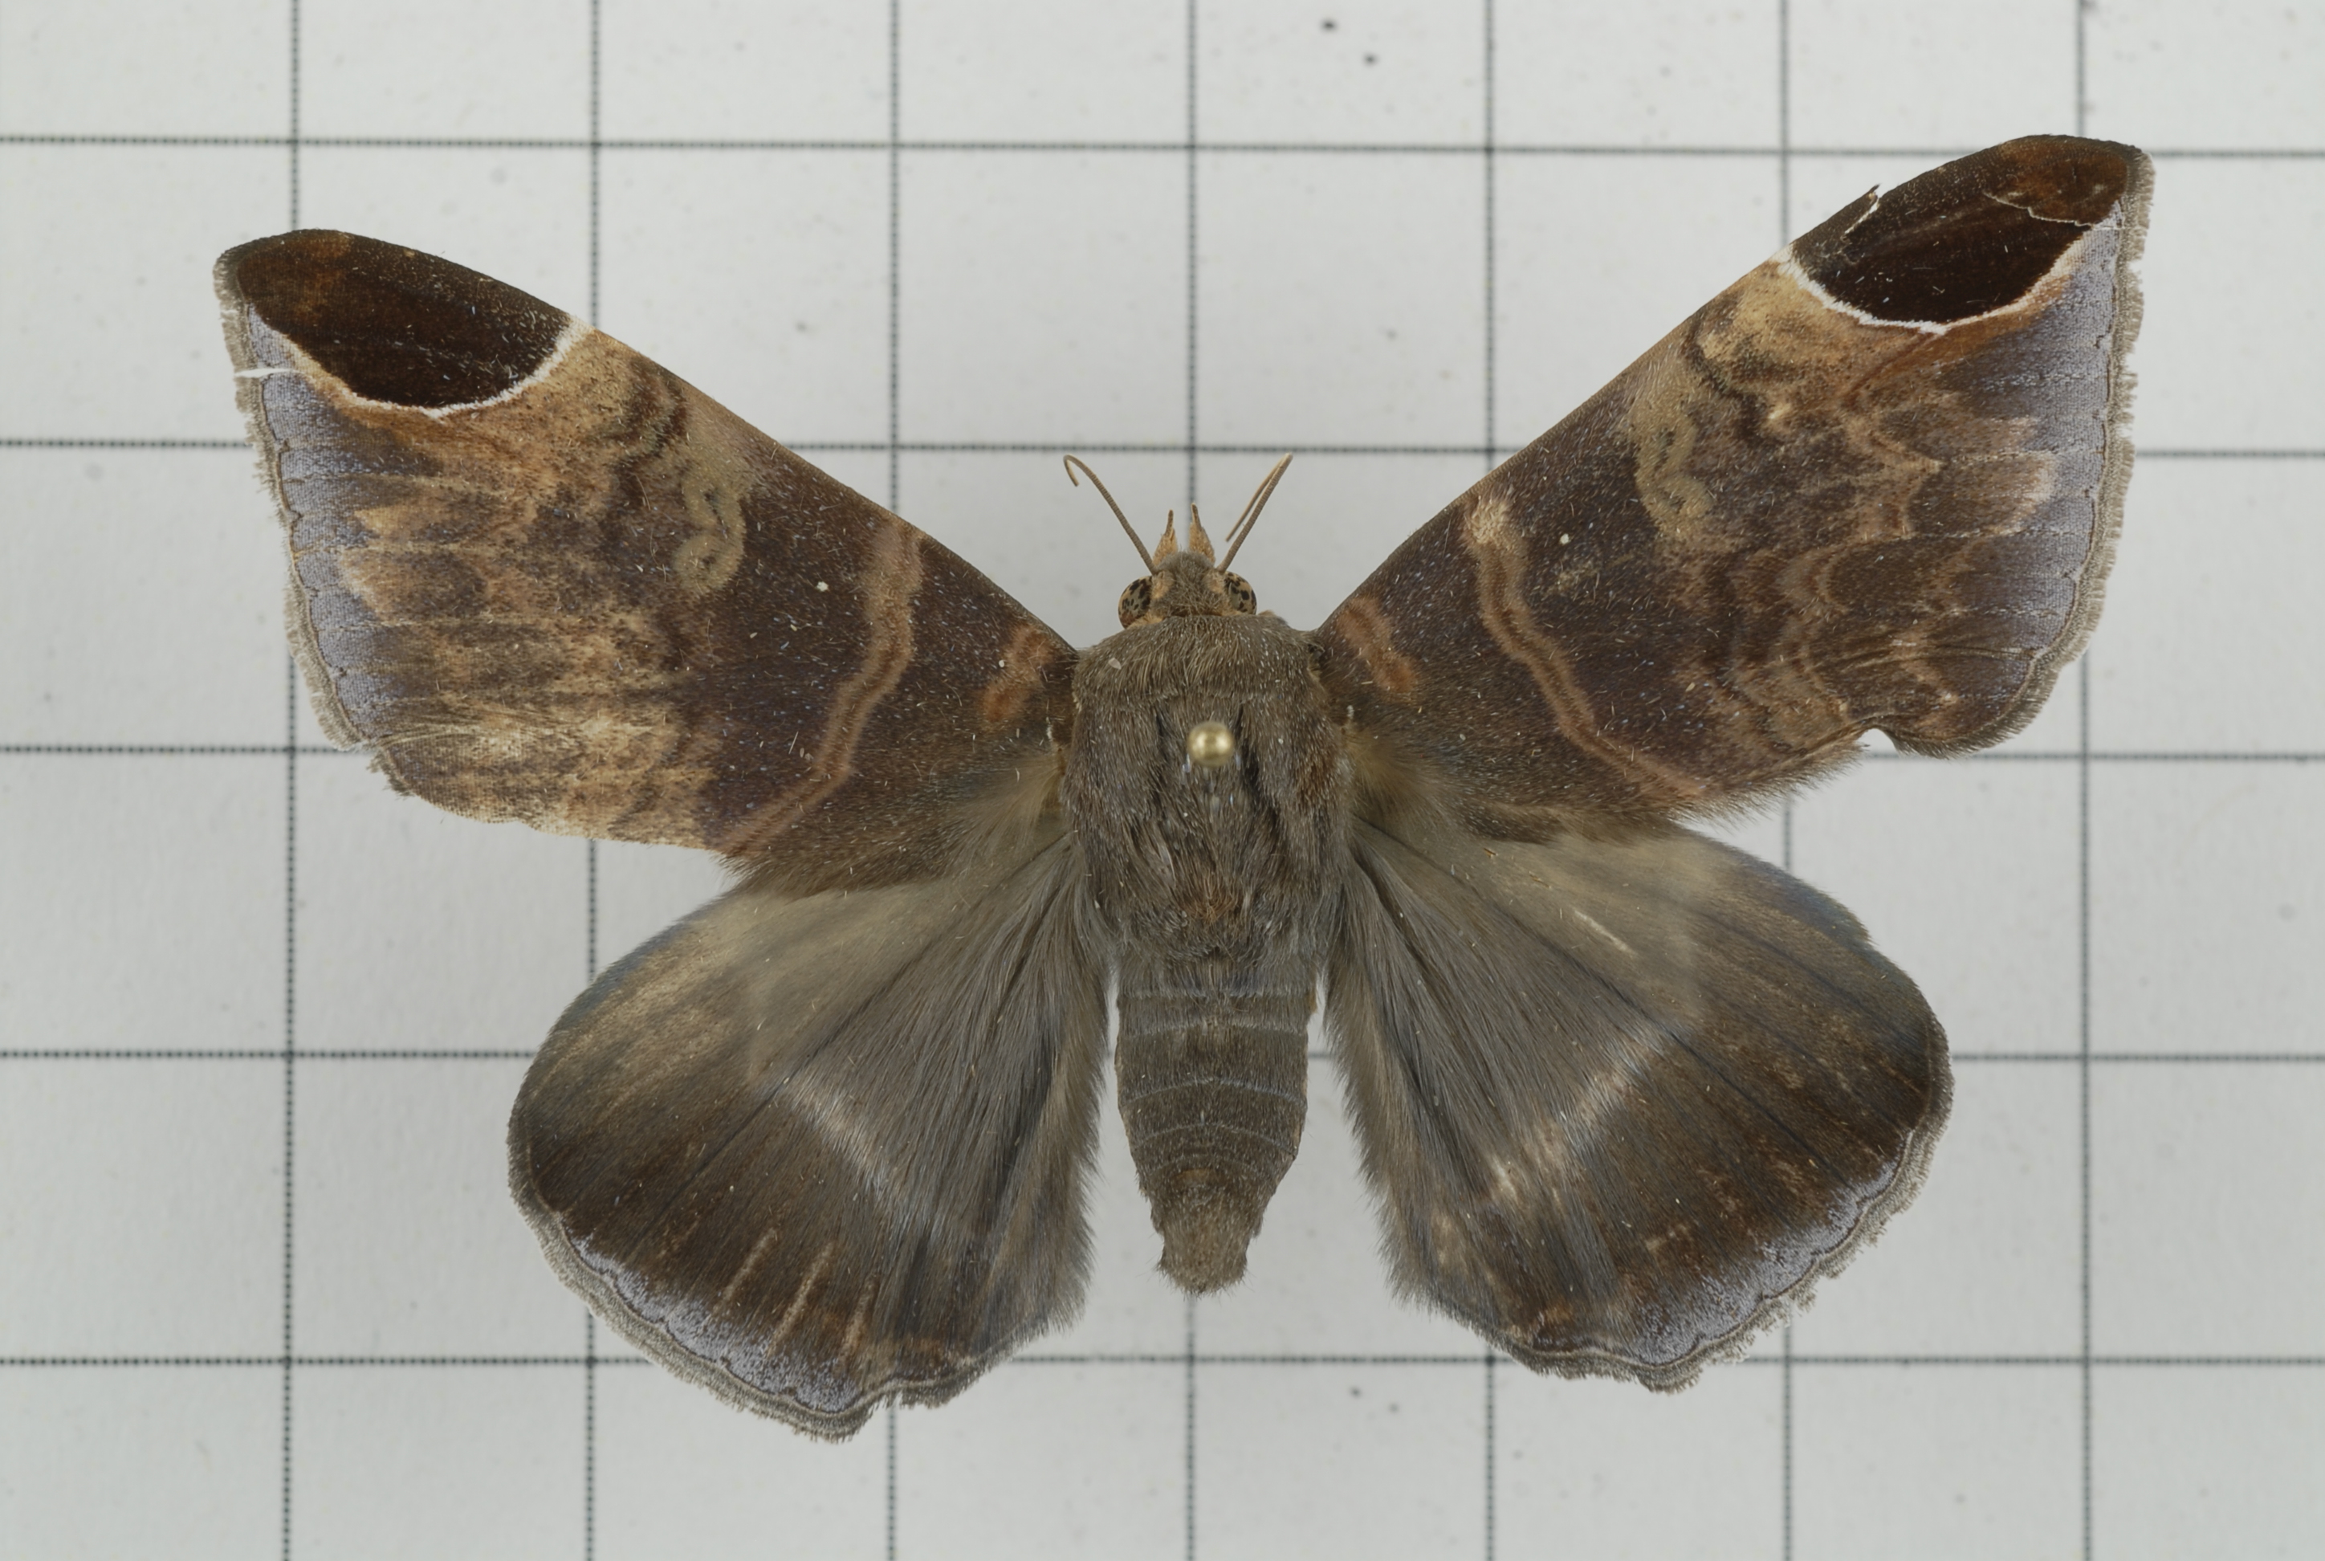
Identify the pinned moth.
Pindara illibata
